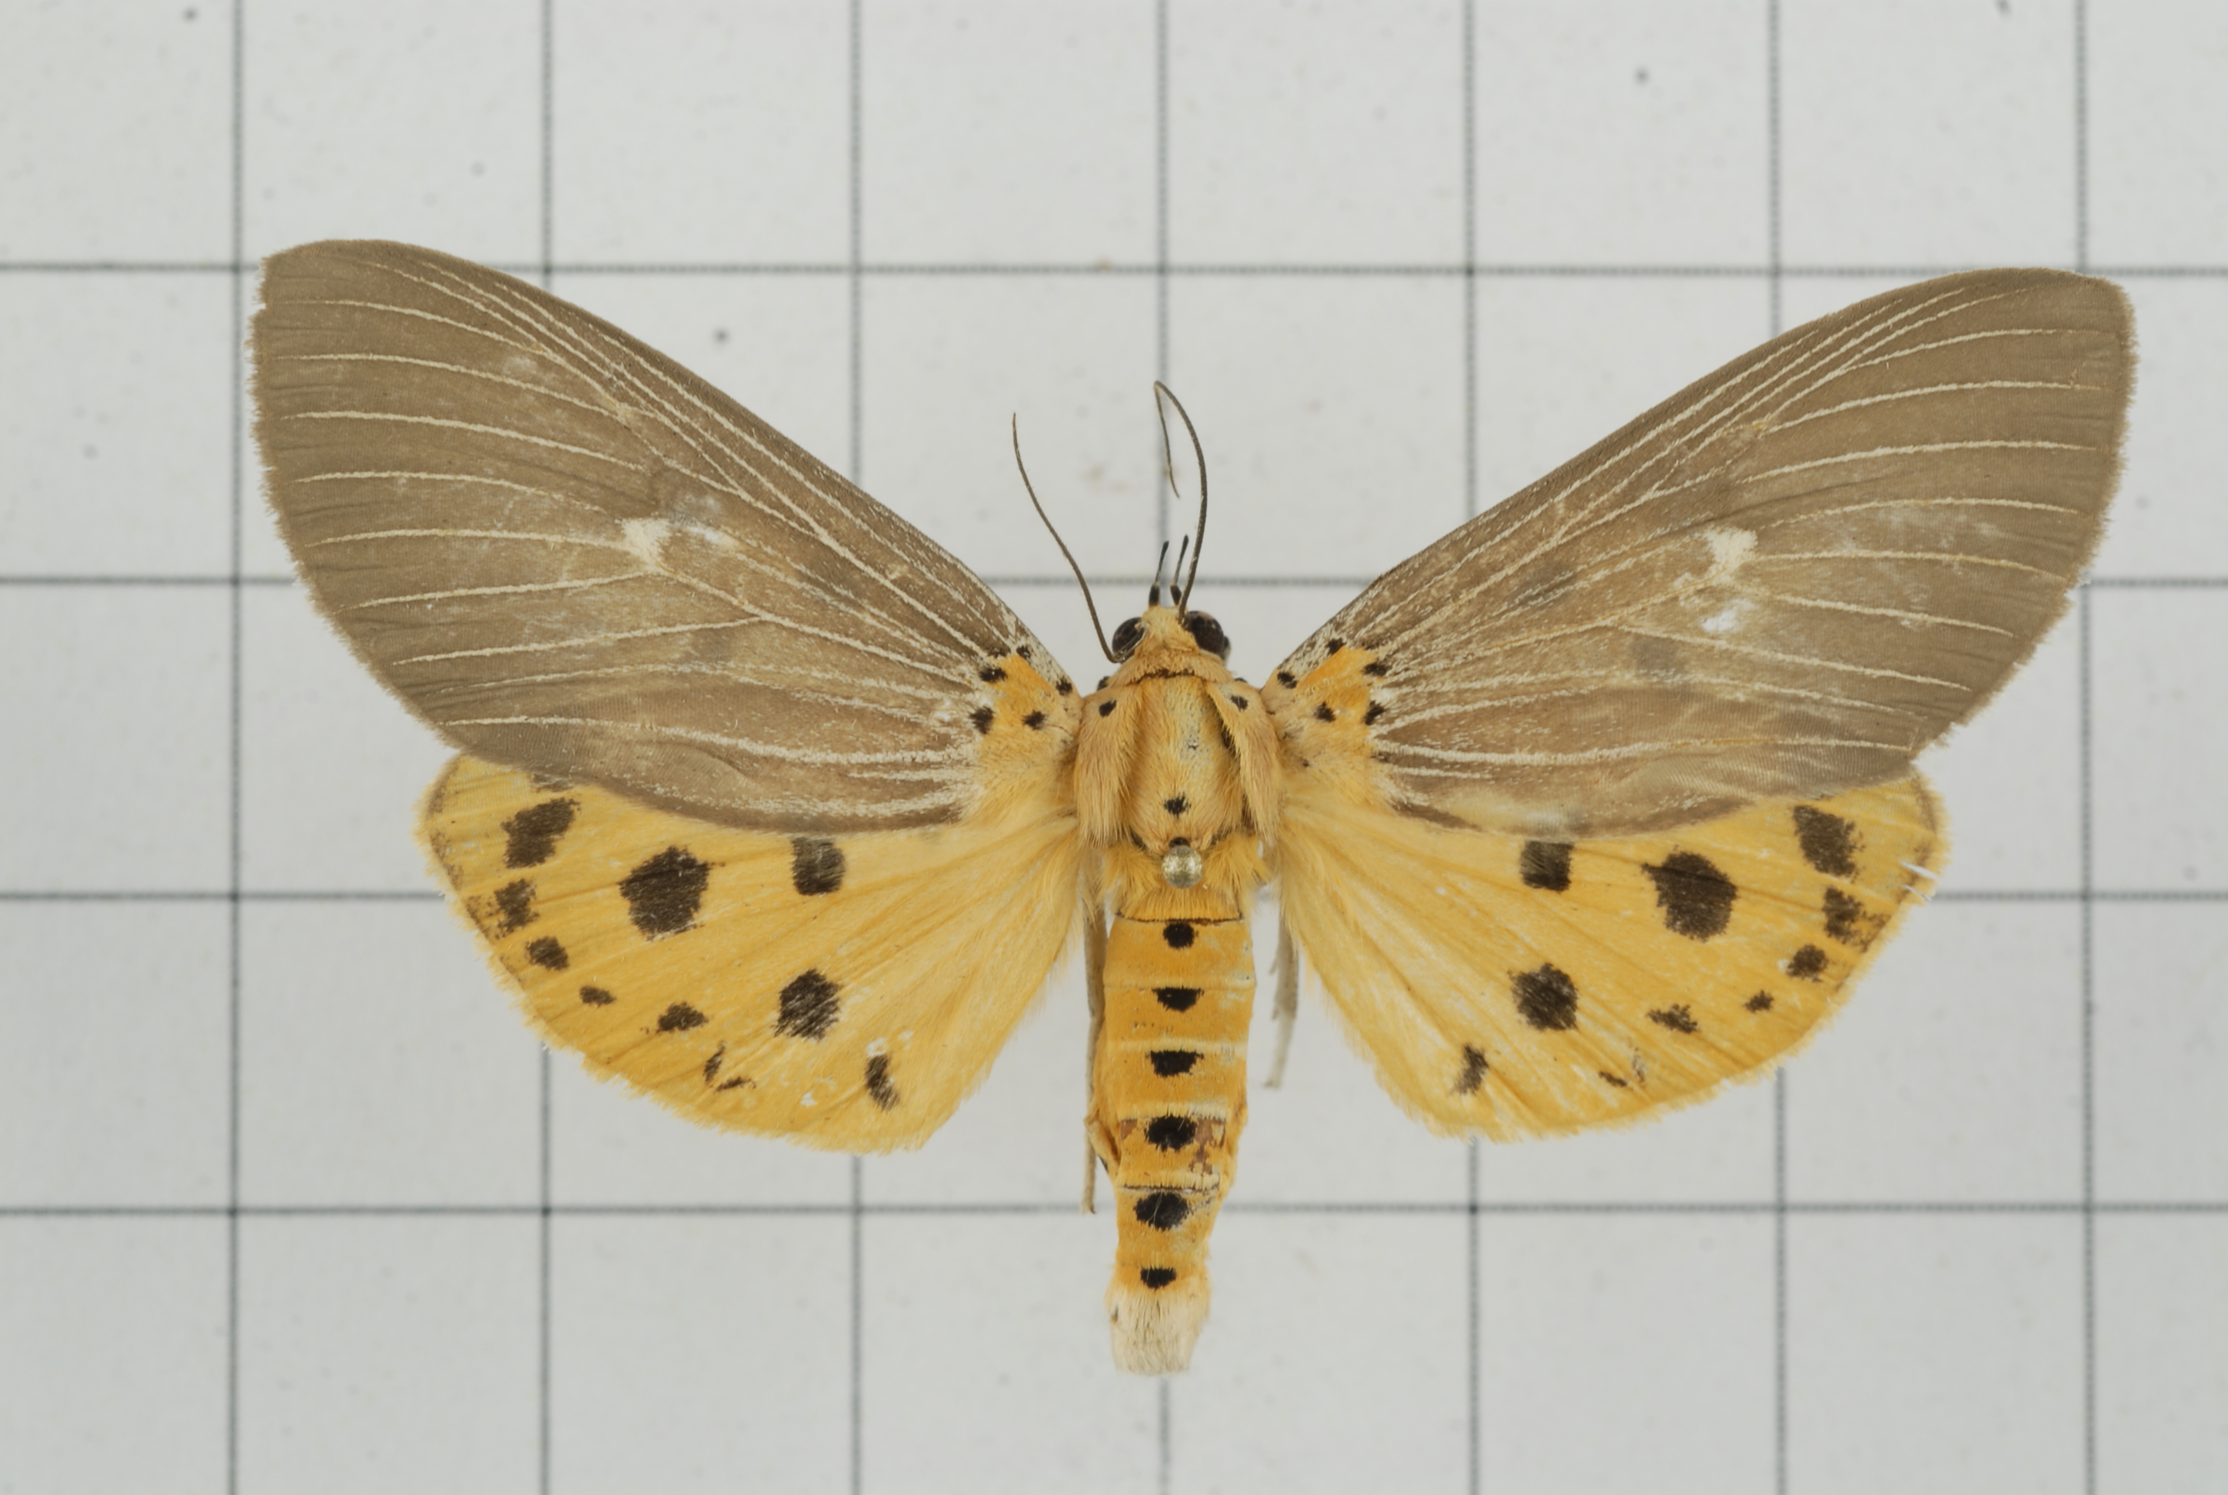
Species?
Asota caricae
